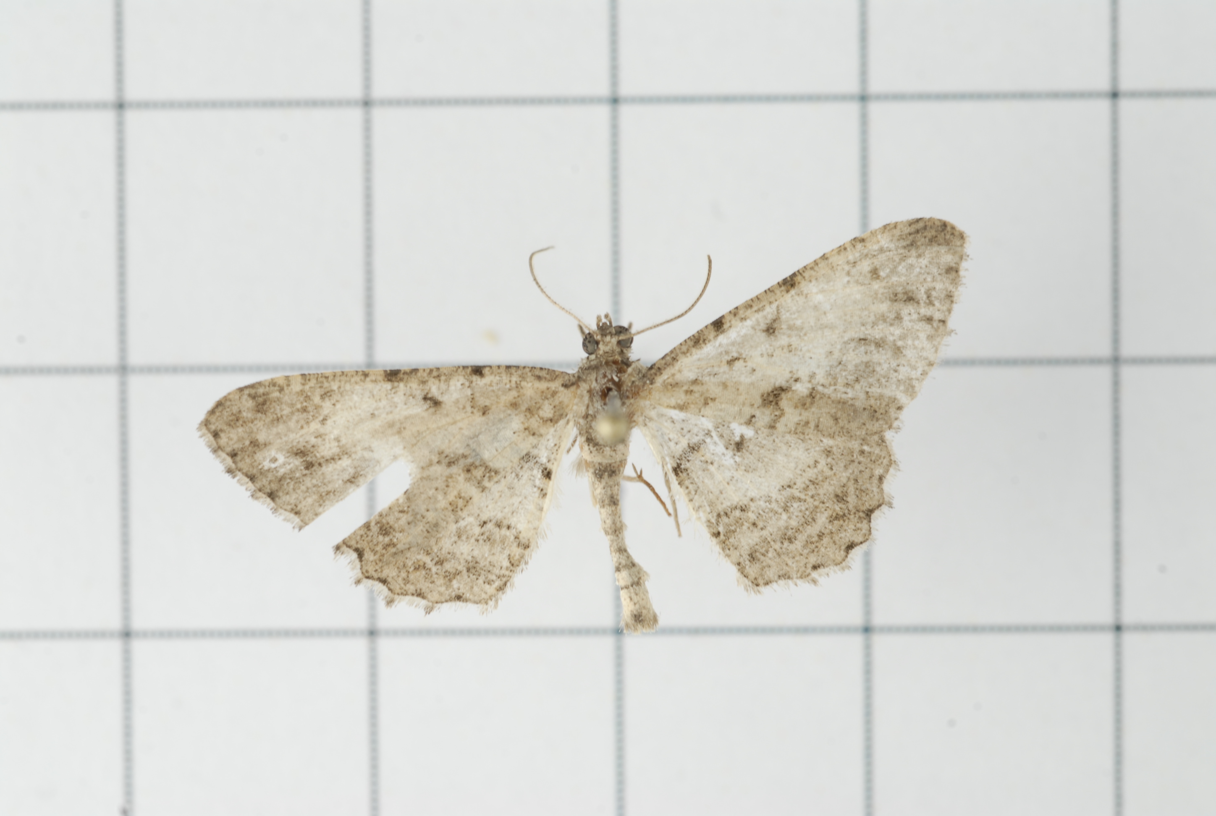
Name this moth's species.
Psilalcis breta rantaizana
